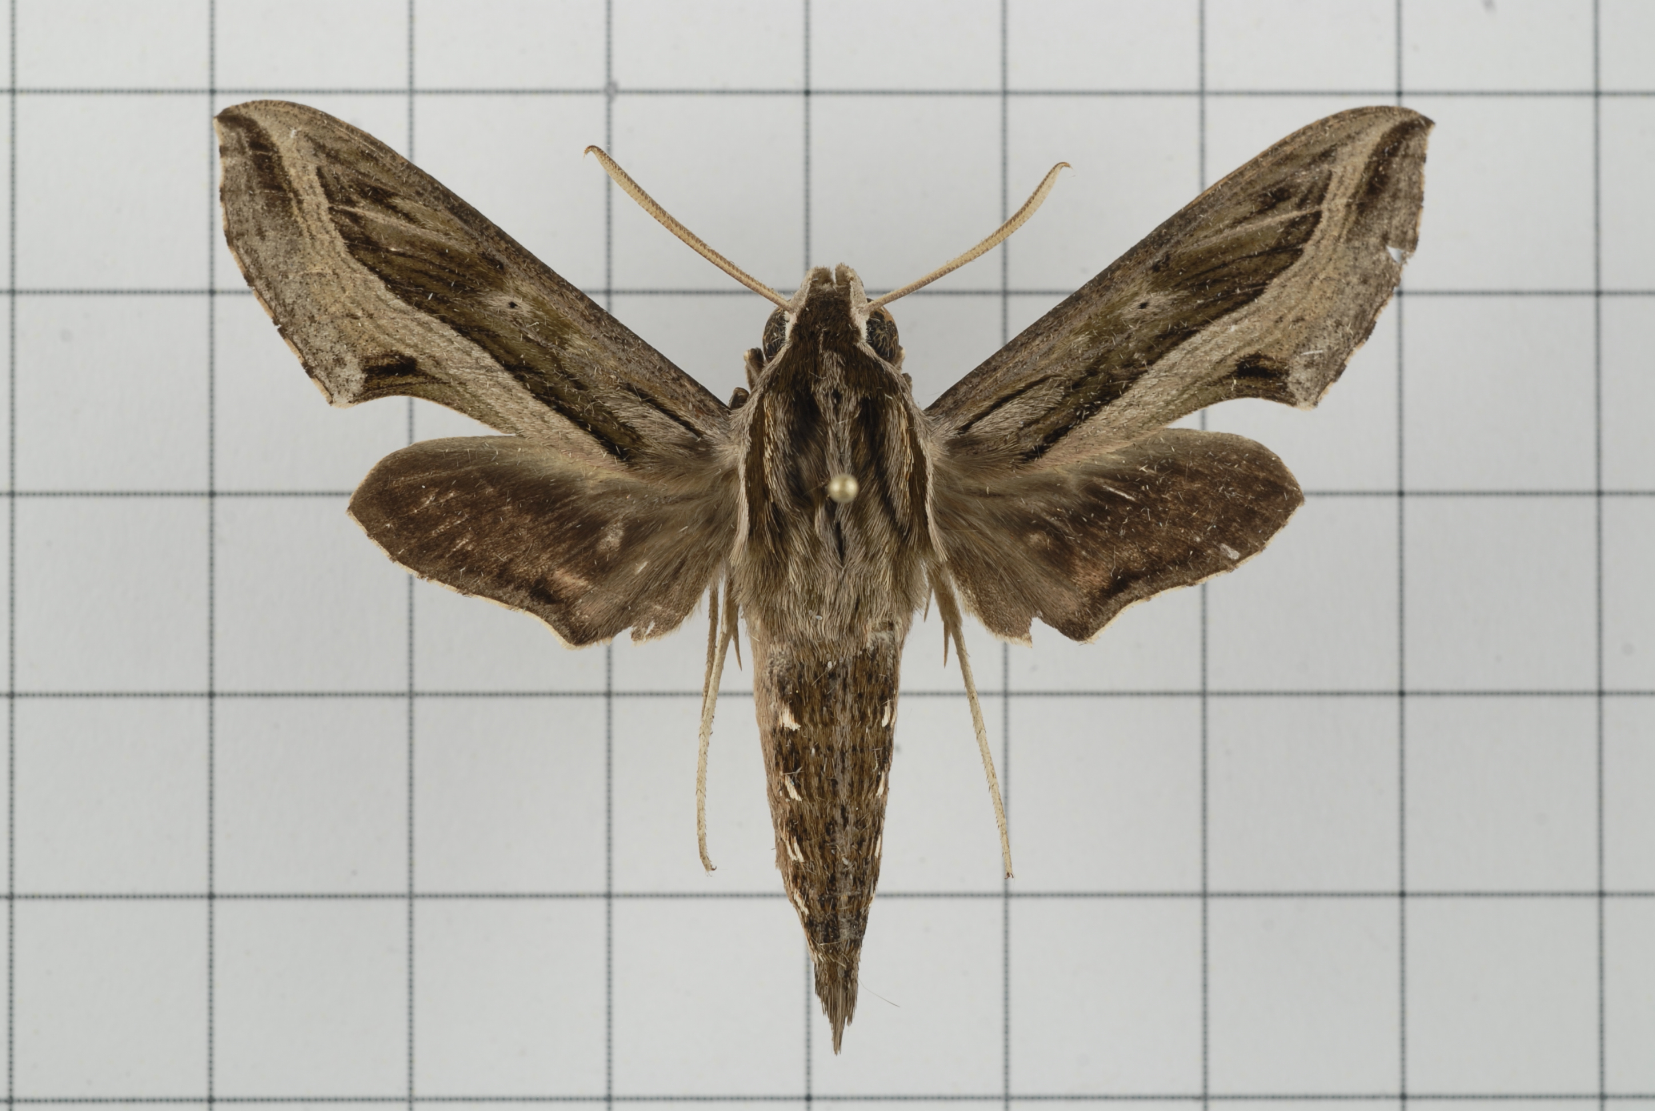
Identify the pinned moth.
Hippotion velox
